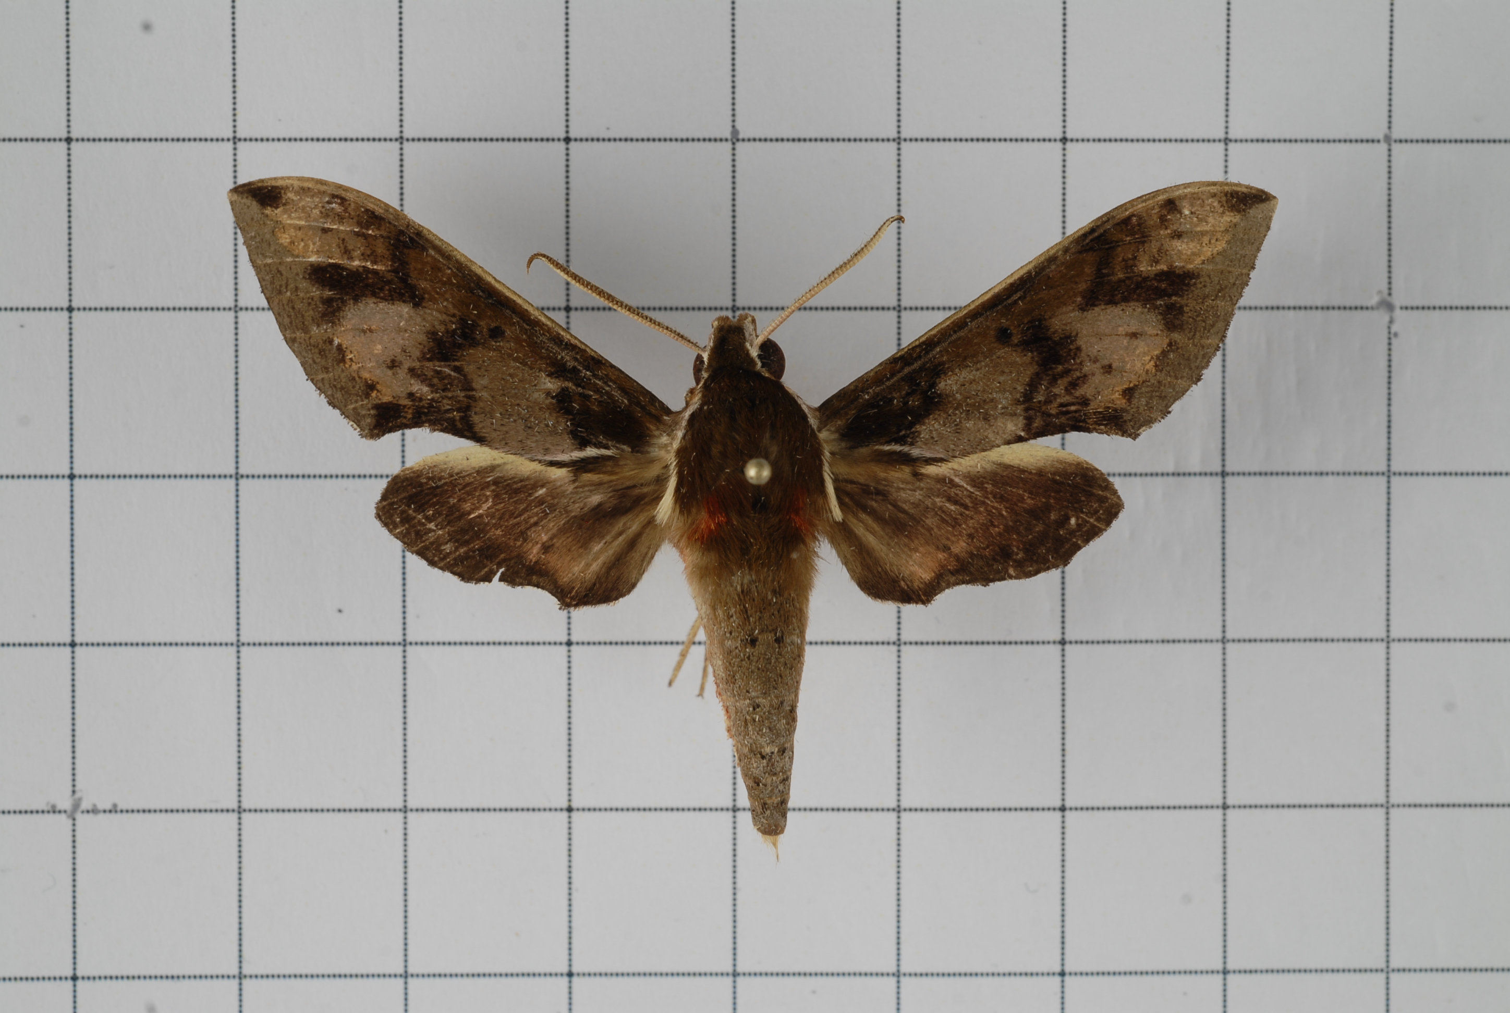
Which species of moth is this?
Rhagastis binoculata
